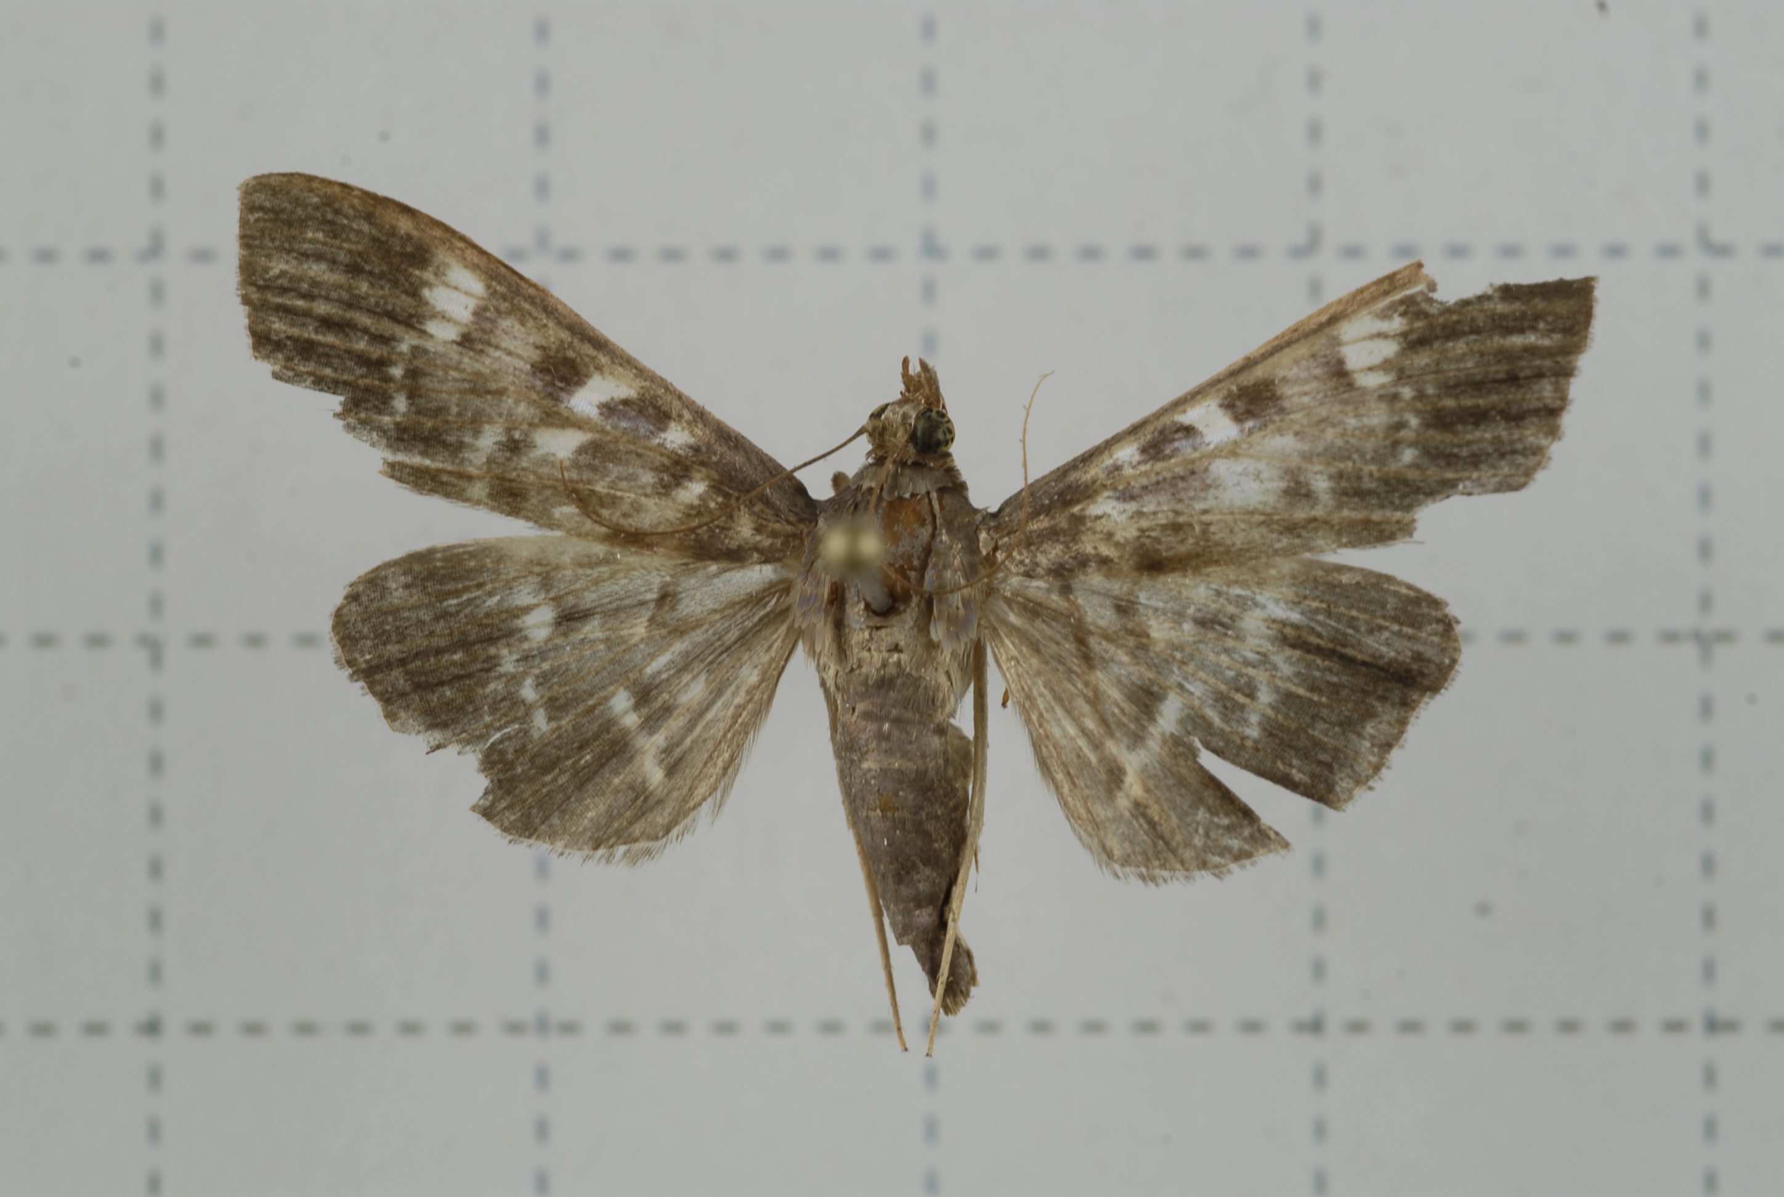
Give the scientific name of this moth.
Prorodes mimica
